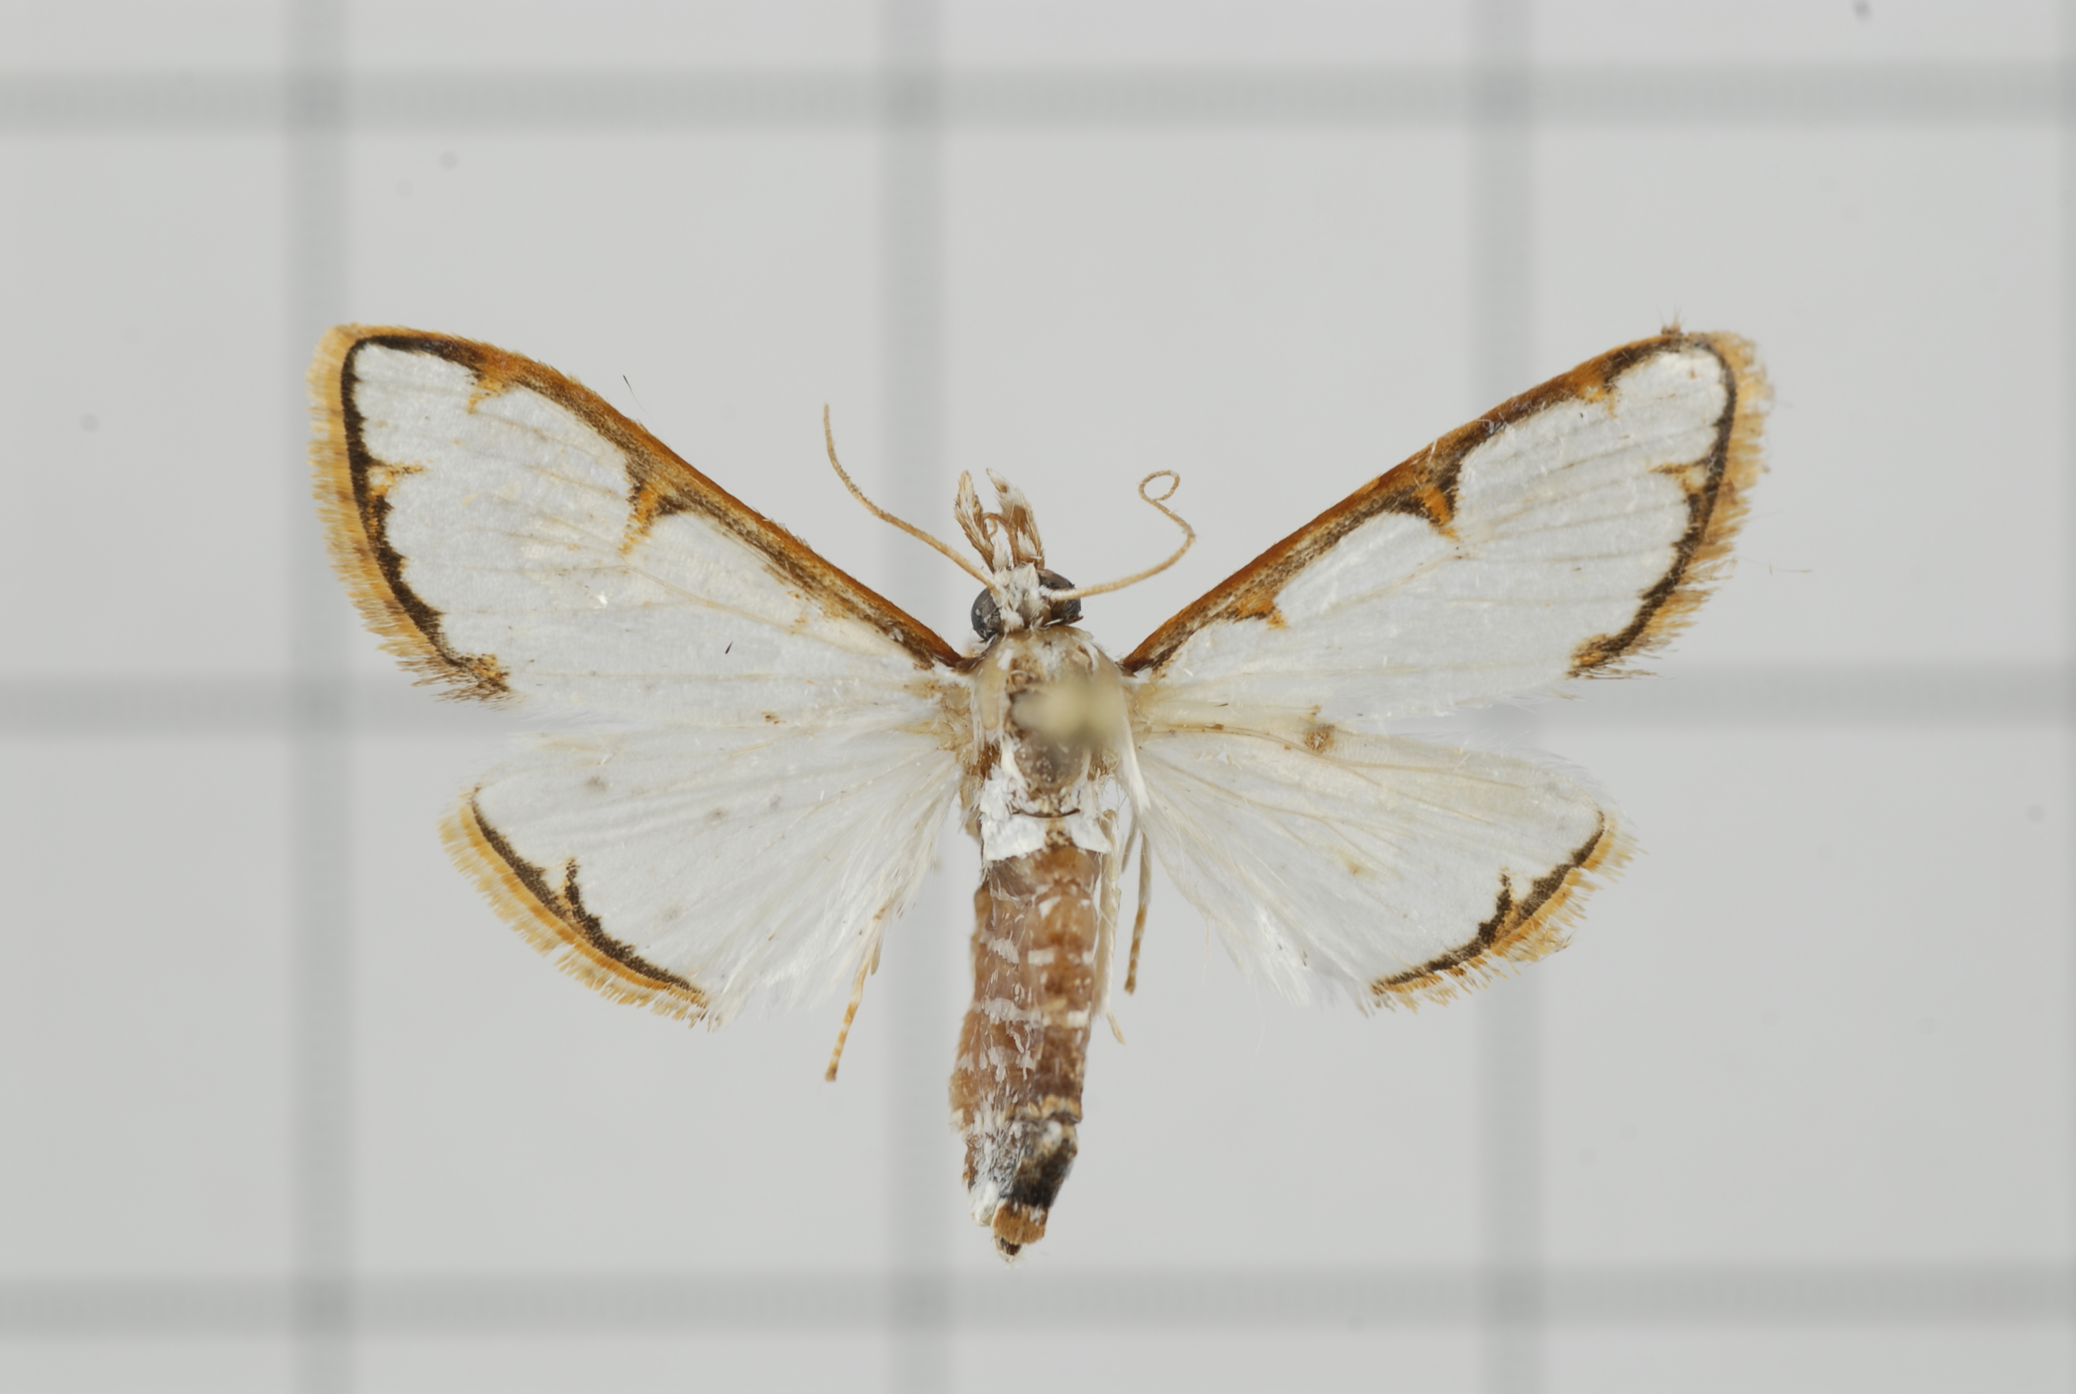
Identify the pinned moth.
Cirrhochrista spinuella
